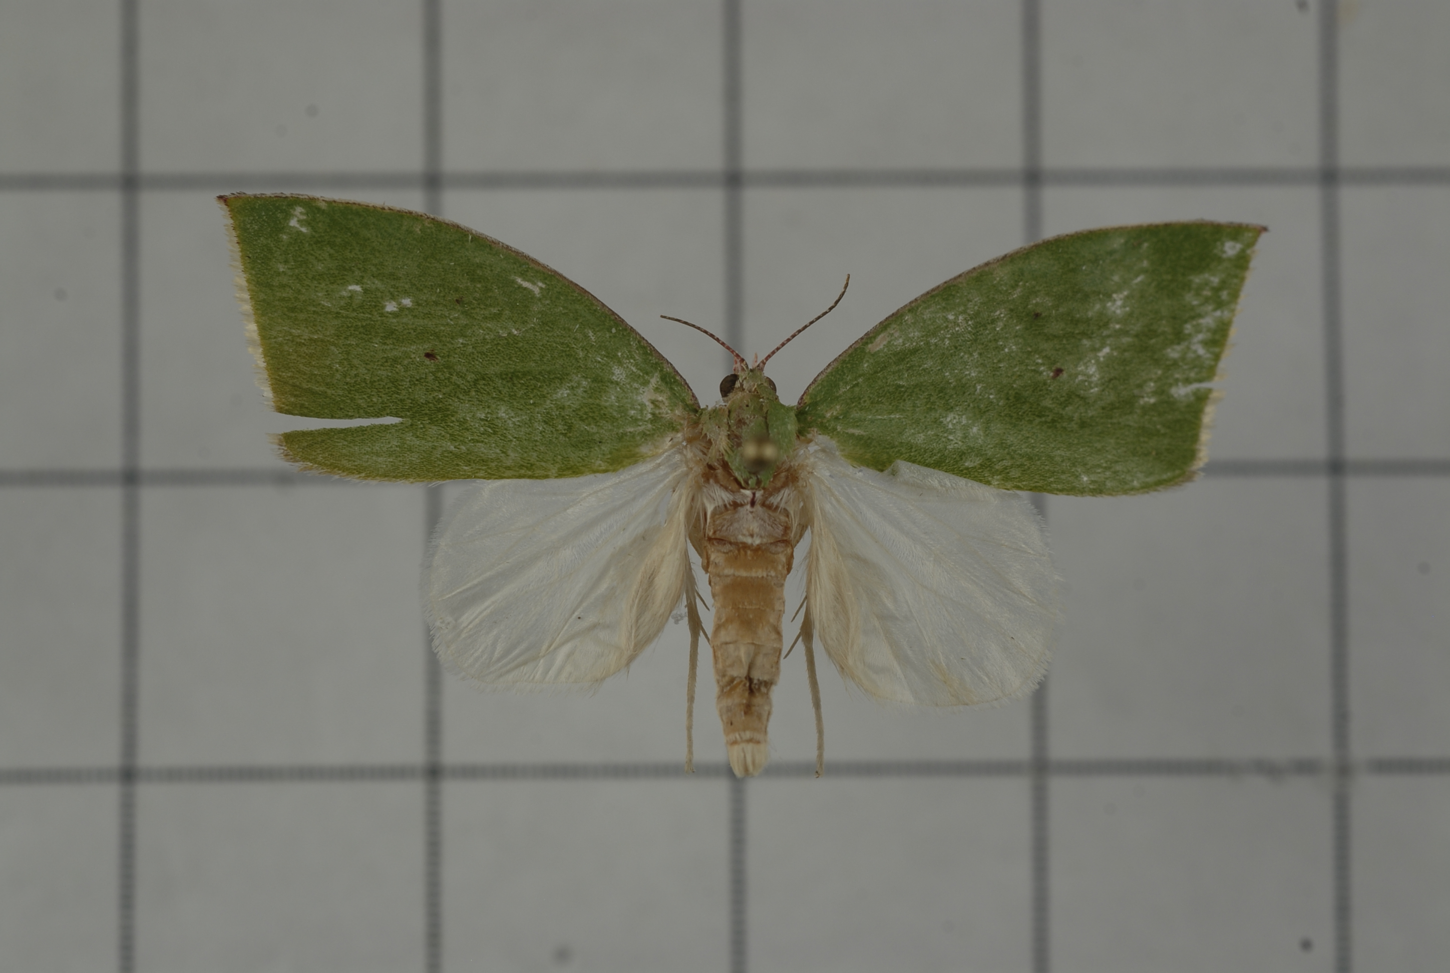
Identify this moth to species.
Tyana falcata
